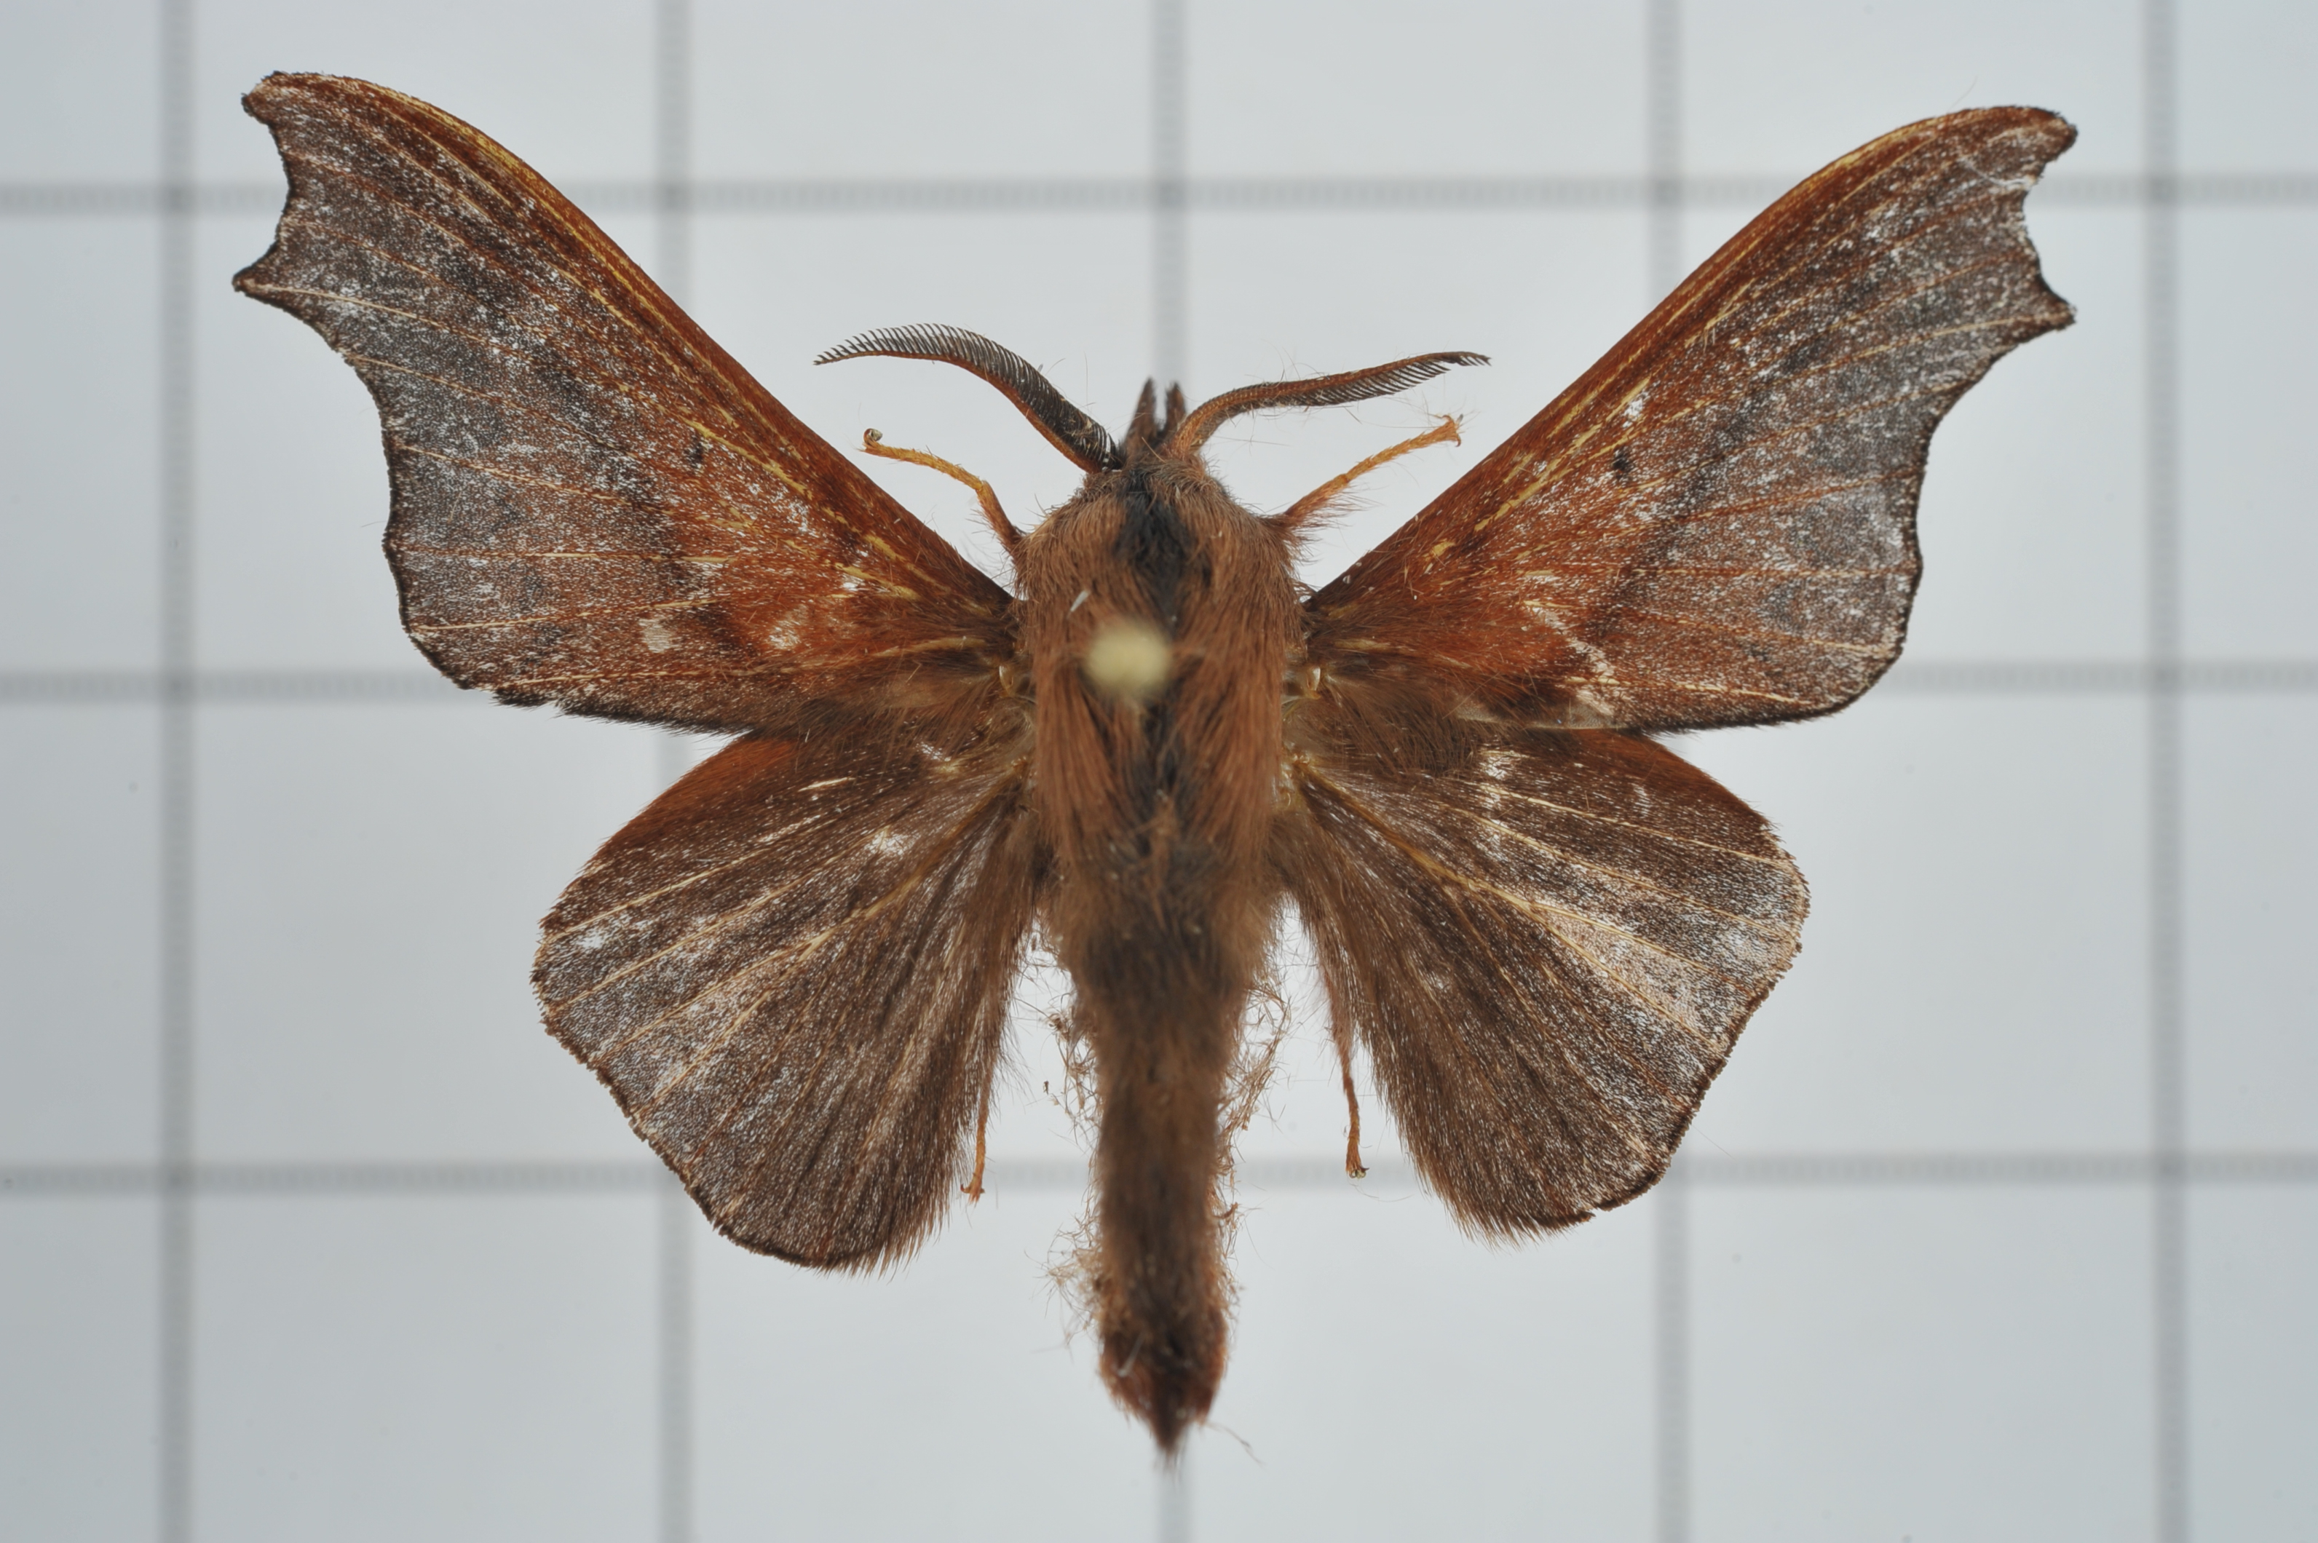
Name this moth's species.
Bharetta owadai
